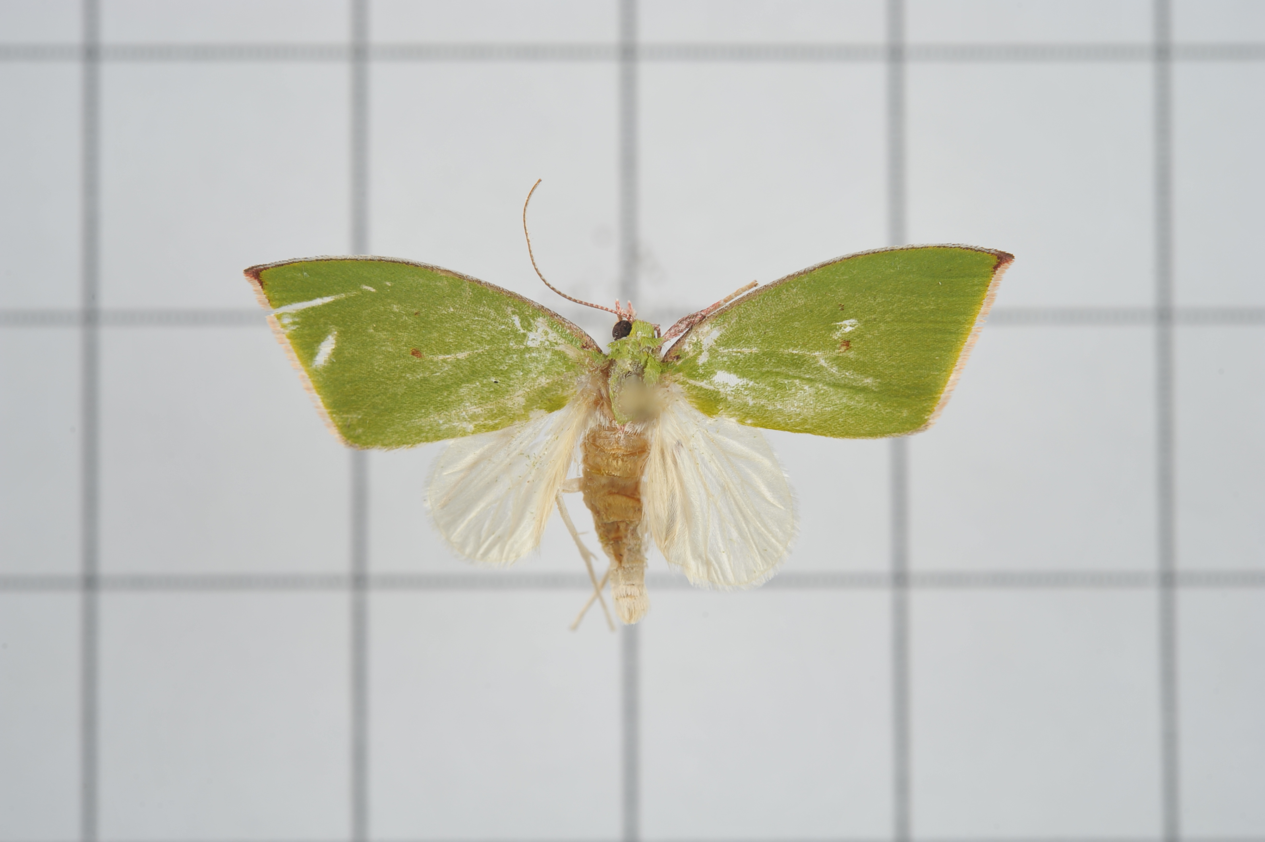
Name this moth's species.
Tyana falcata
